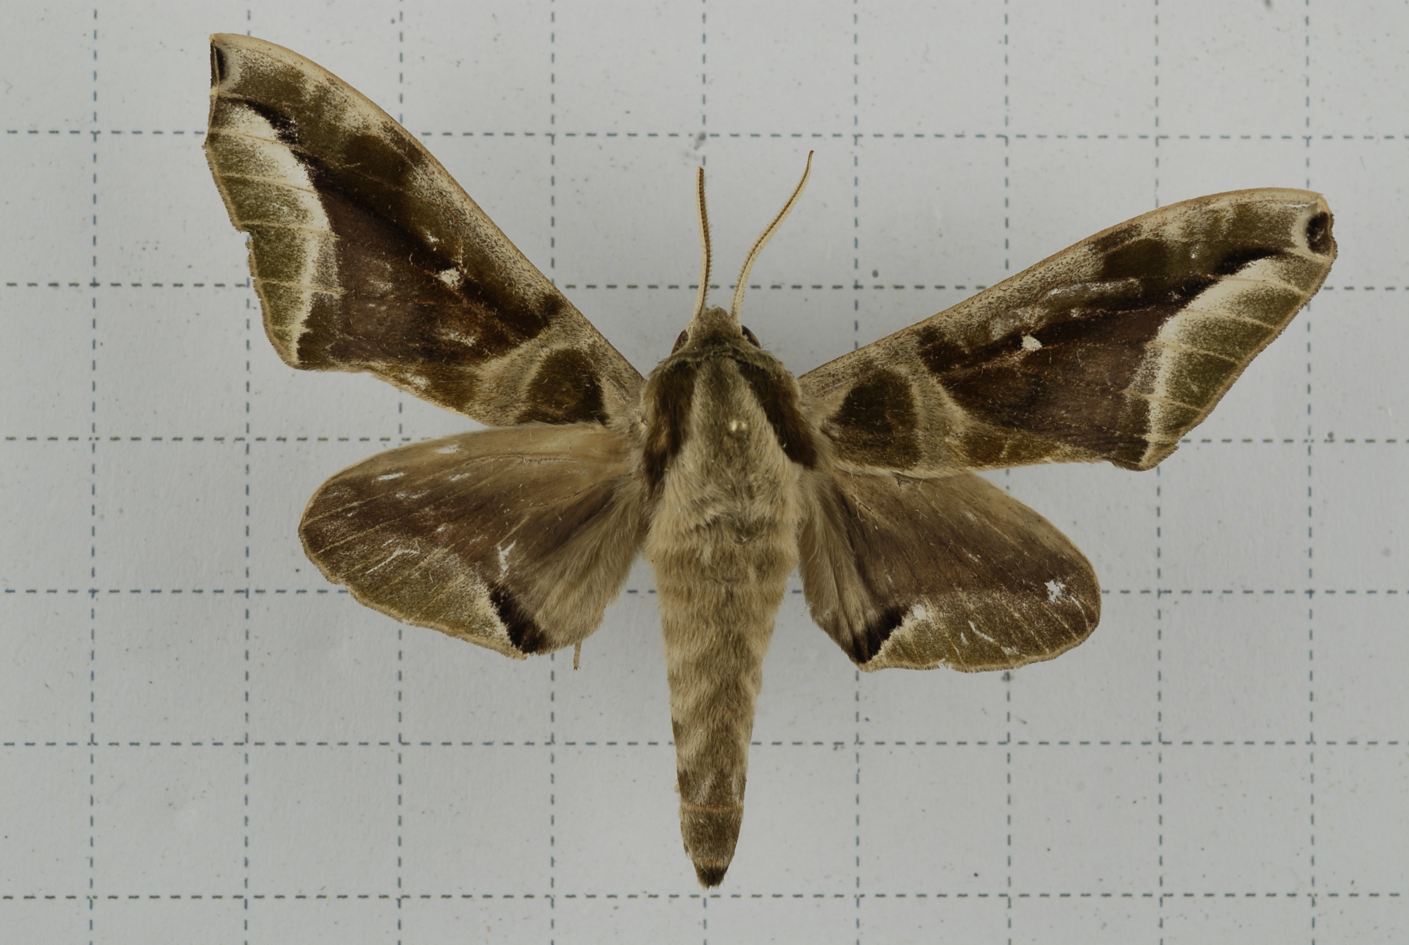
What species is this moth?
Parum colligata
